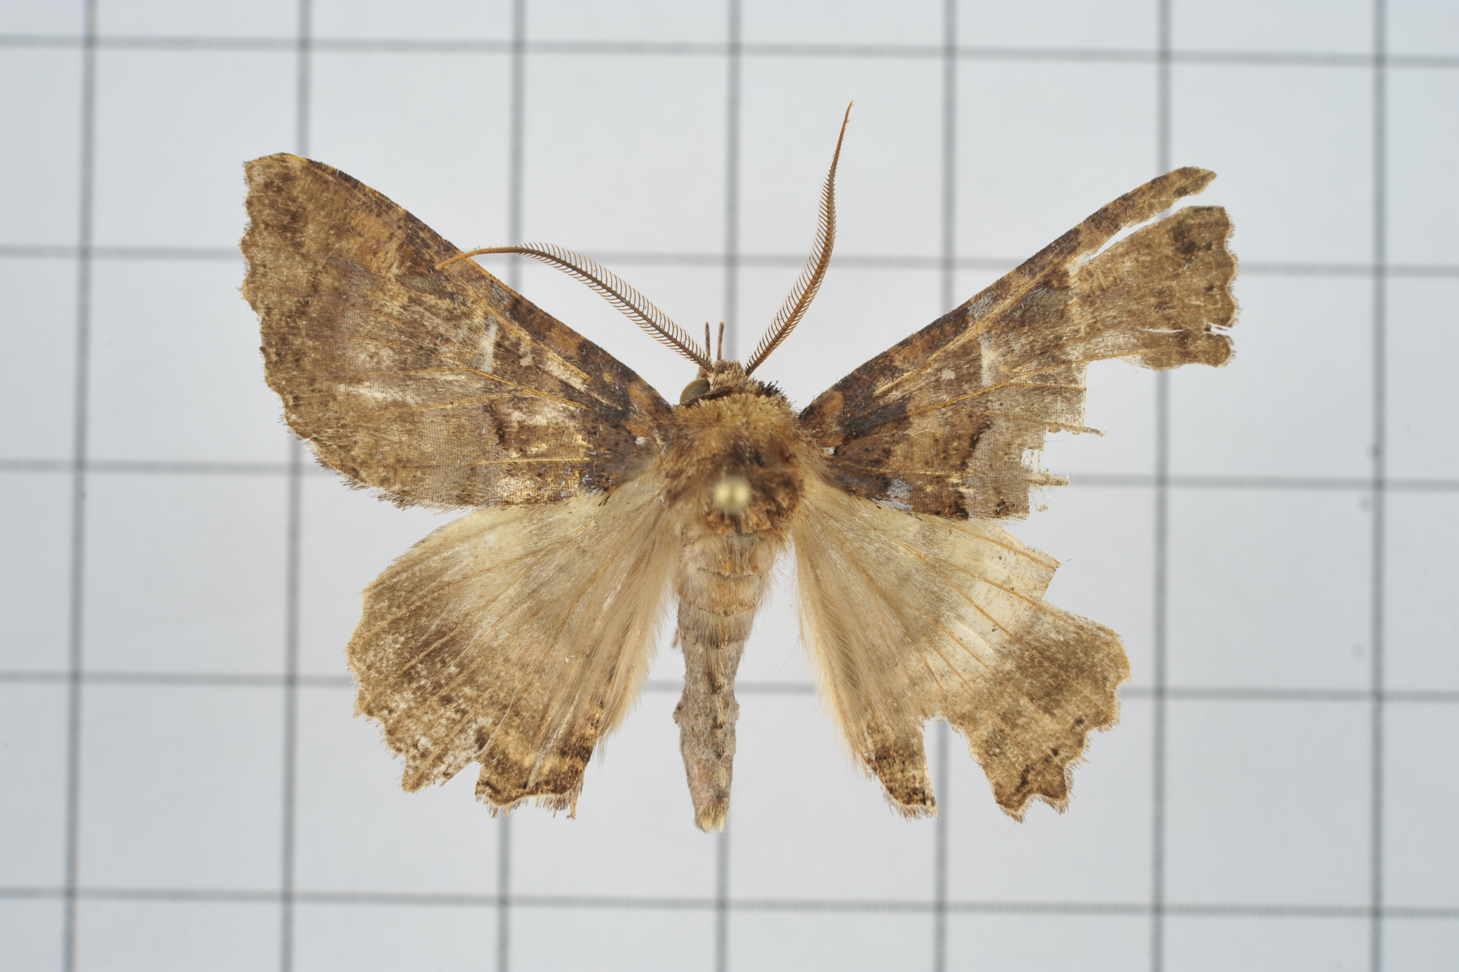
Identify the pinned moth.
Daddala lucilla
